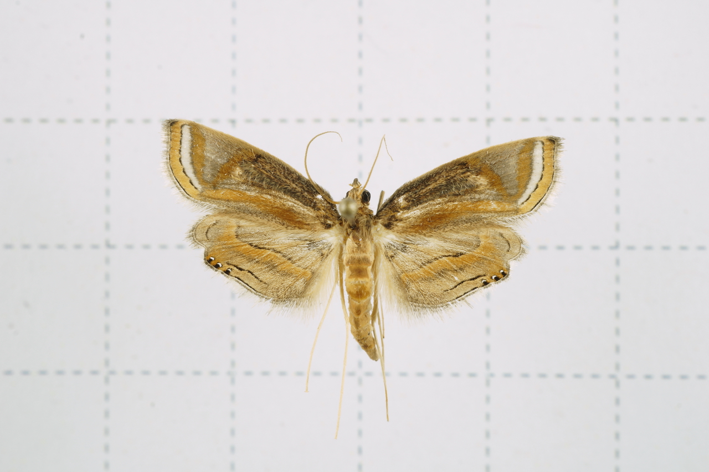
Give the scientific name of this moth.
Eoophyla gibbosalis
